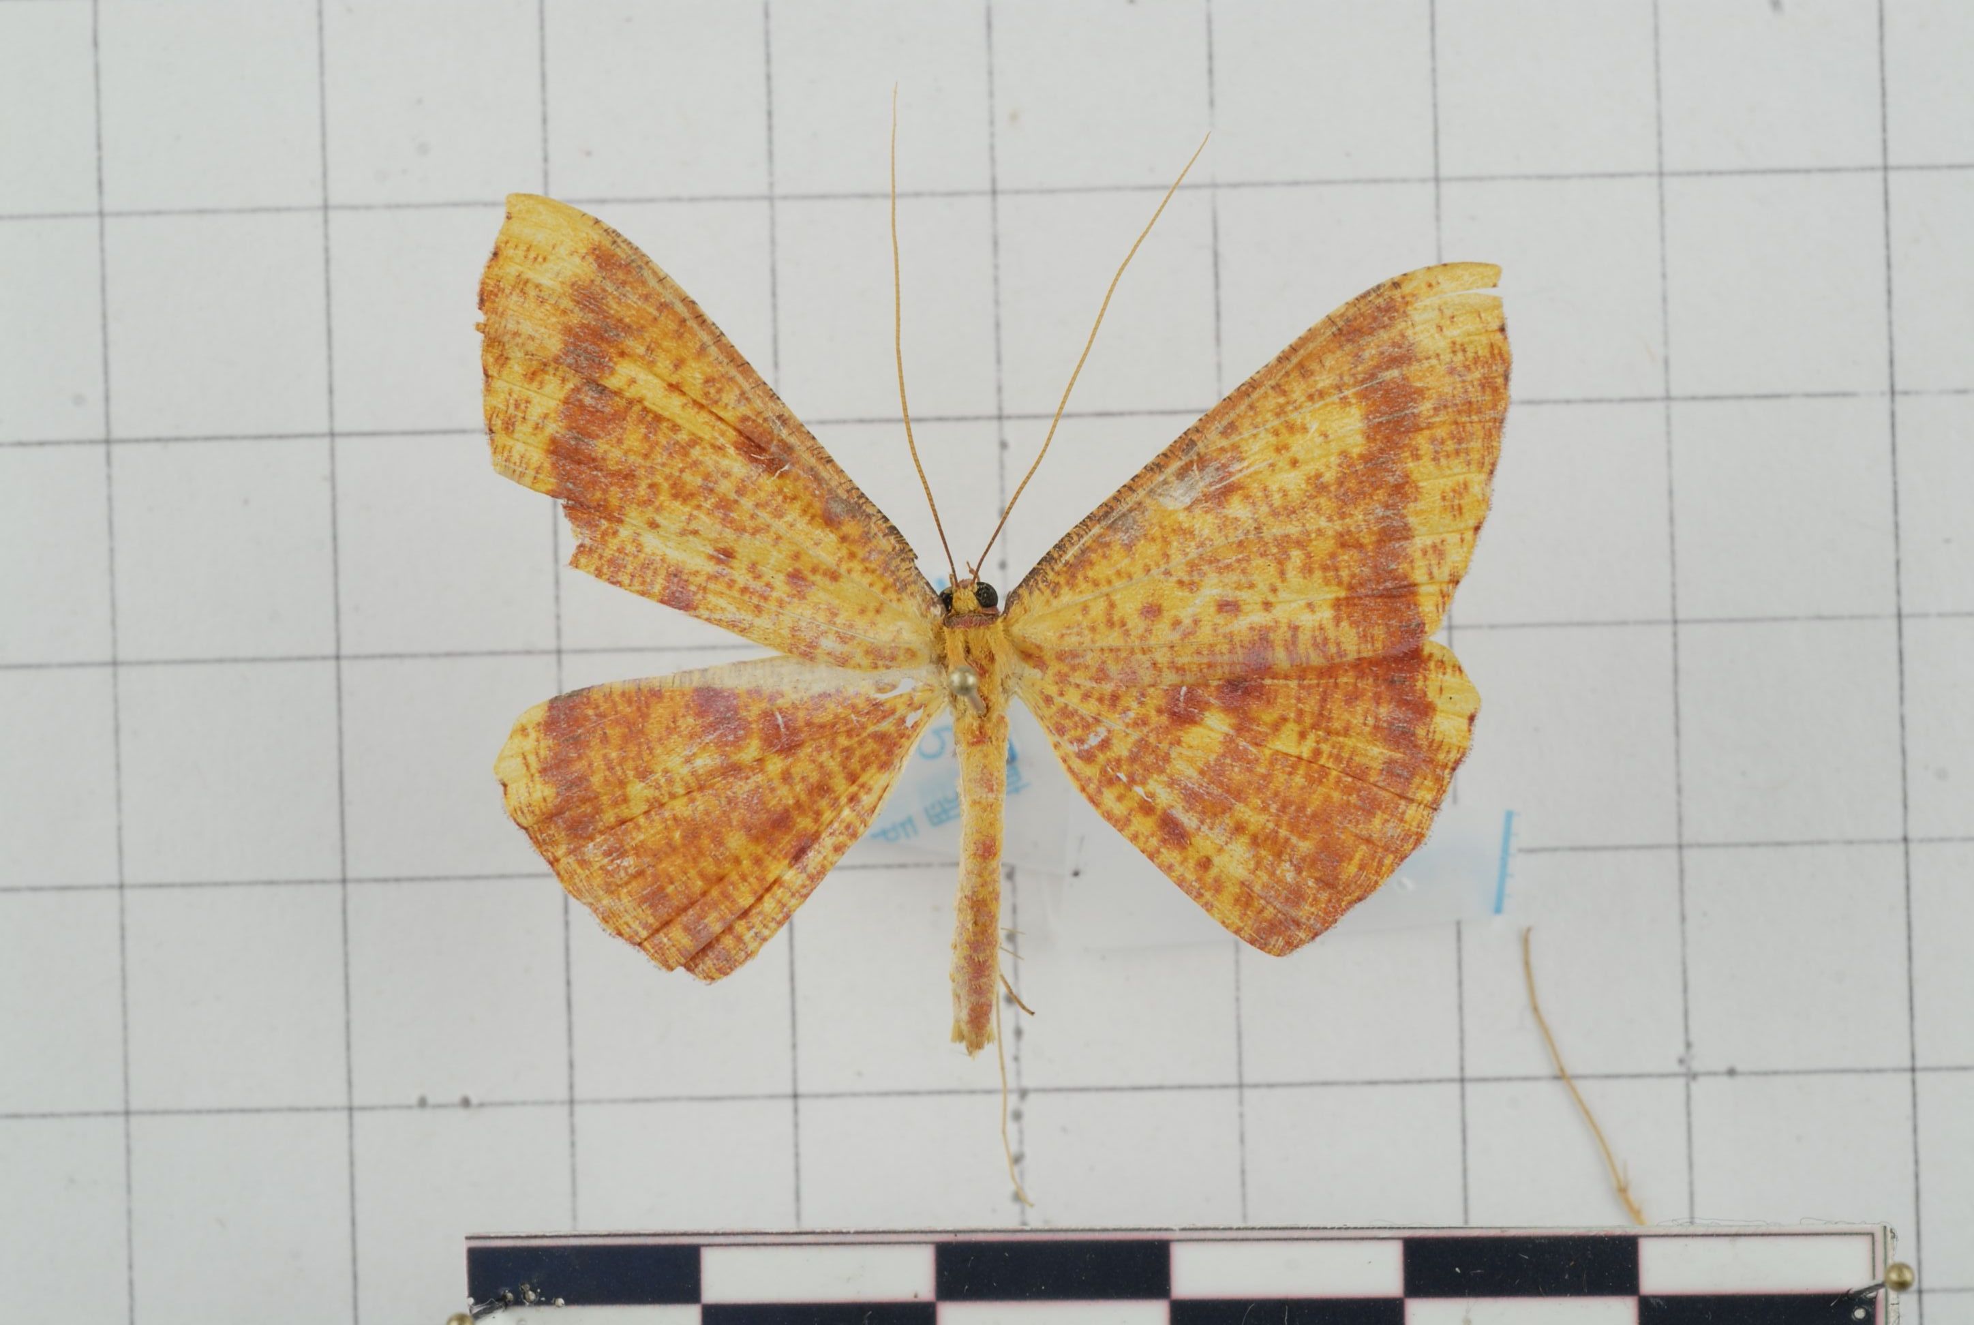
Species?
Eumelea ludovicata ludovicata
